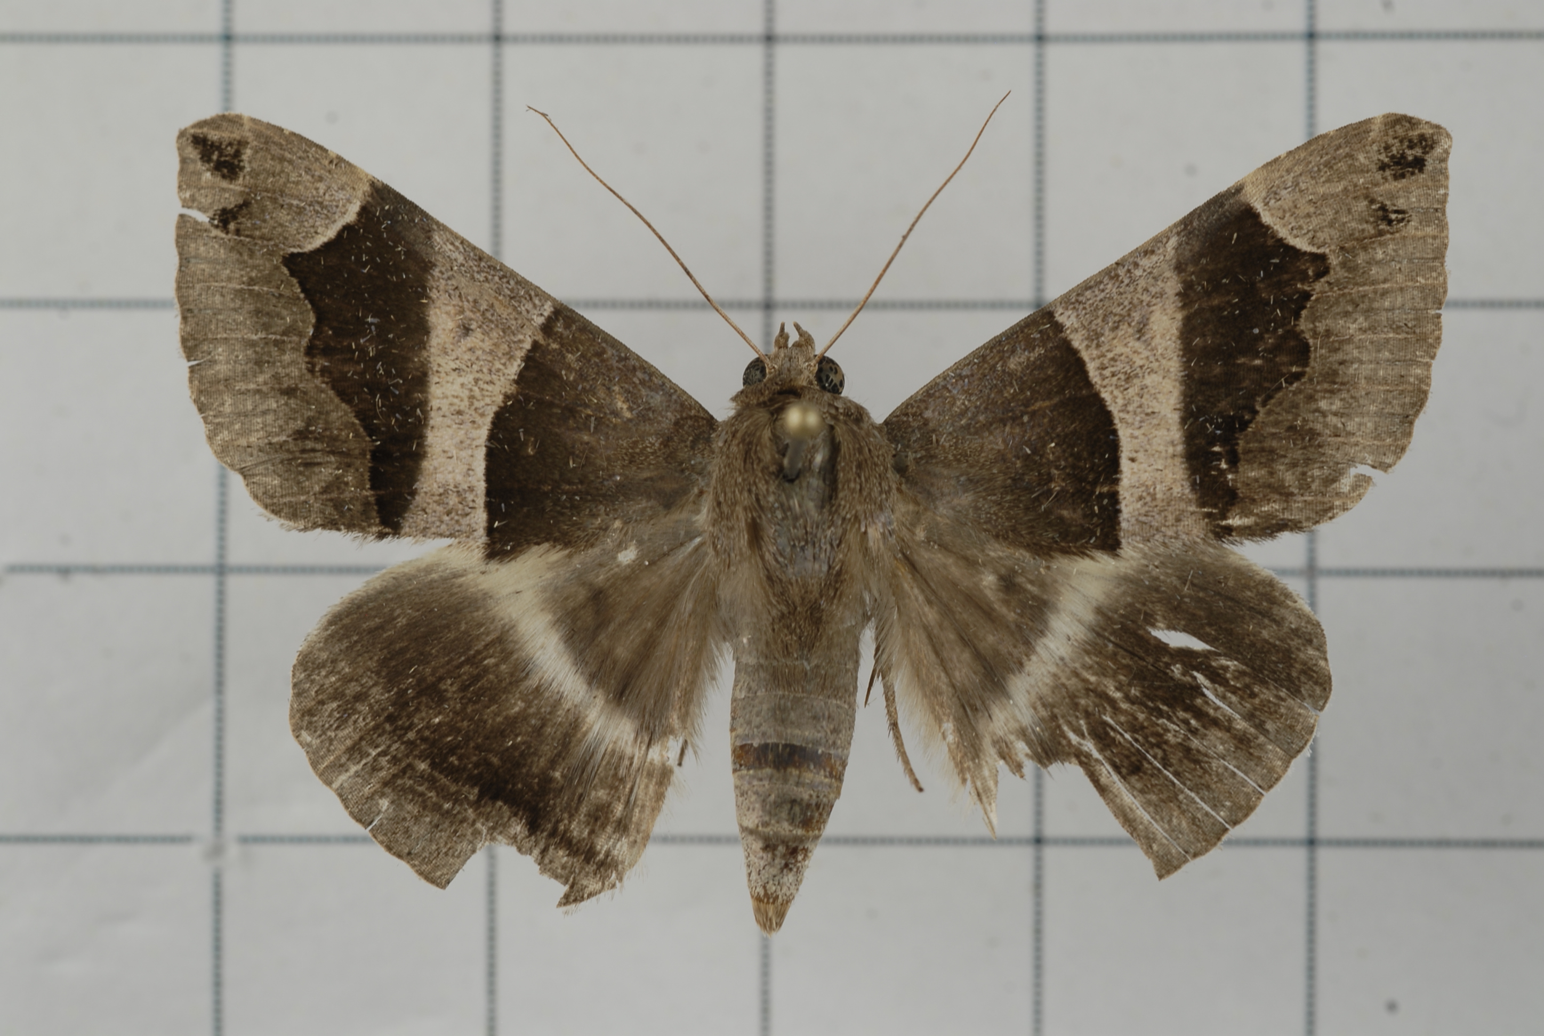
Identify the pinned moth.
Bastilla arcuata
